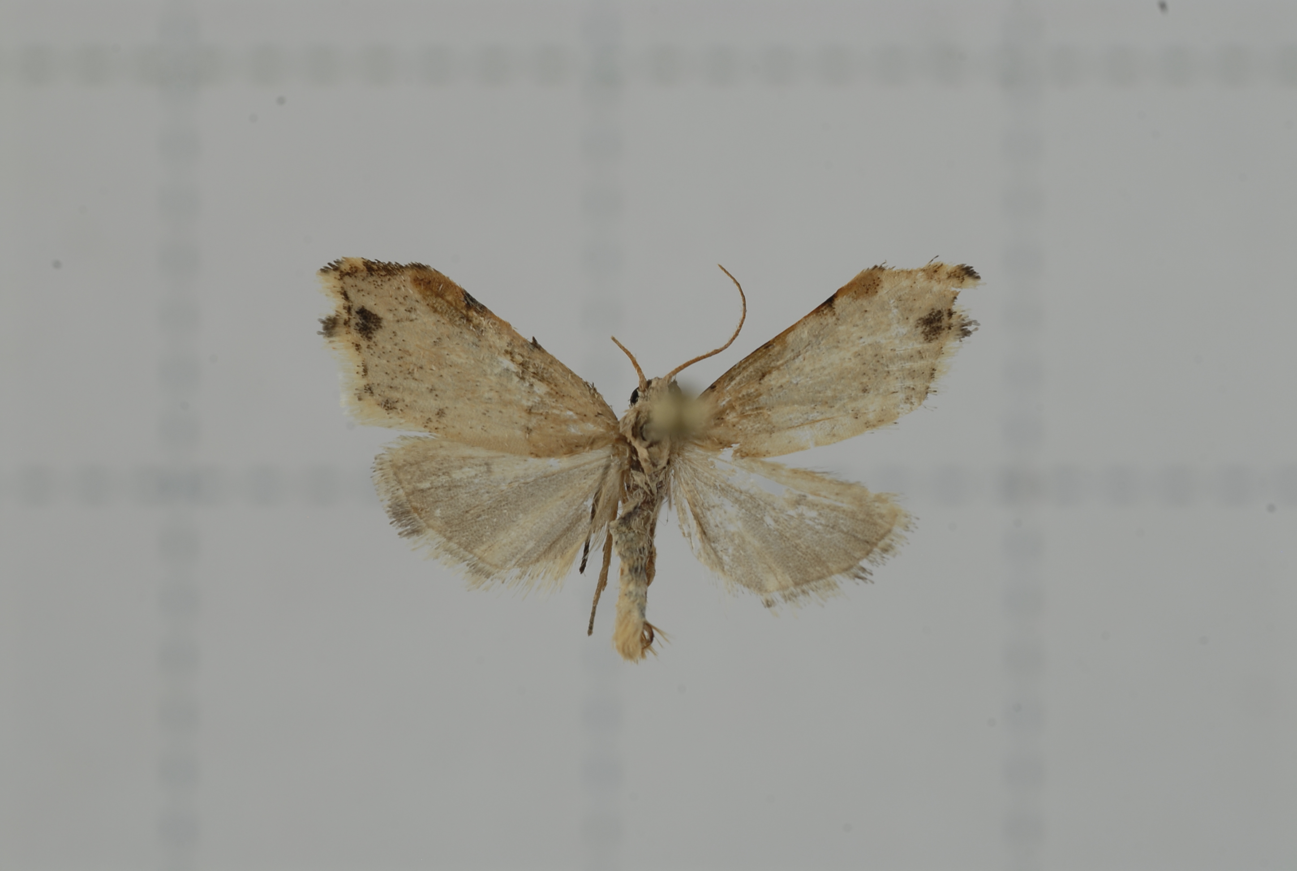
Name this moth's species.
Oxacme cretacea
